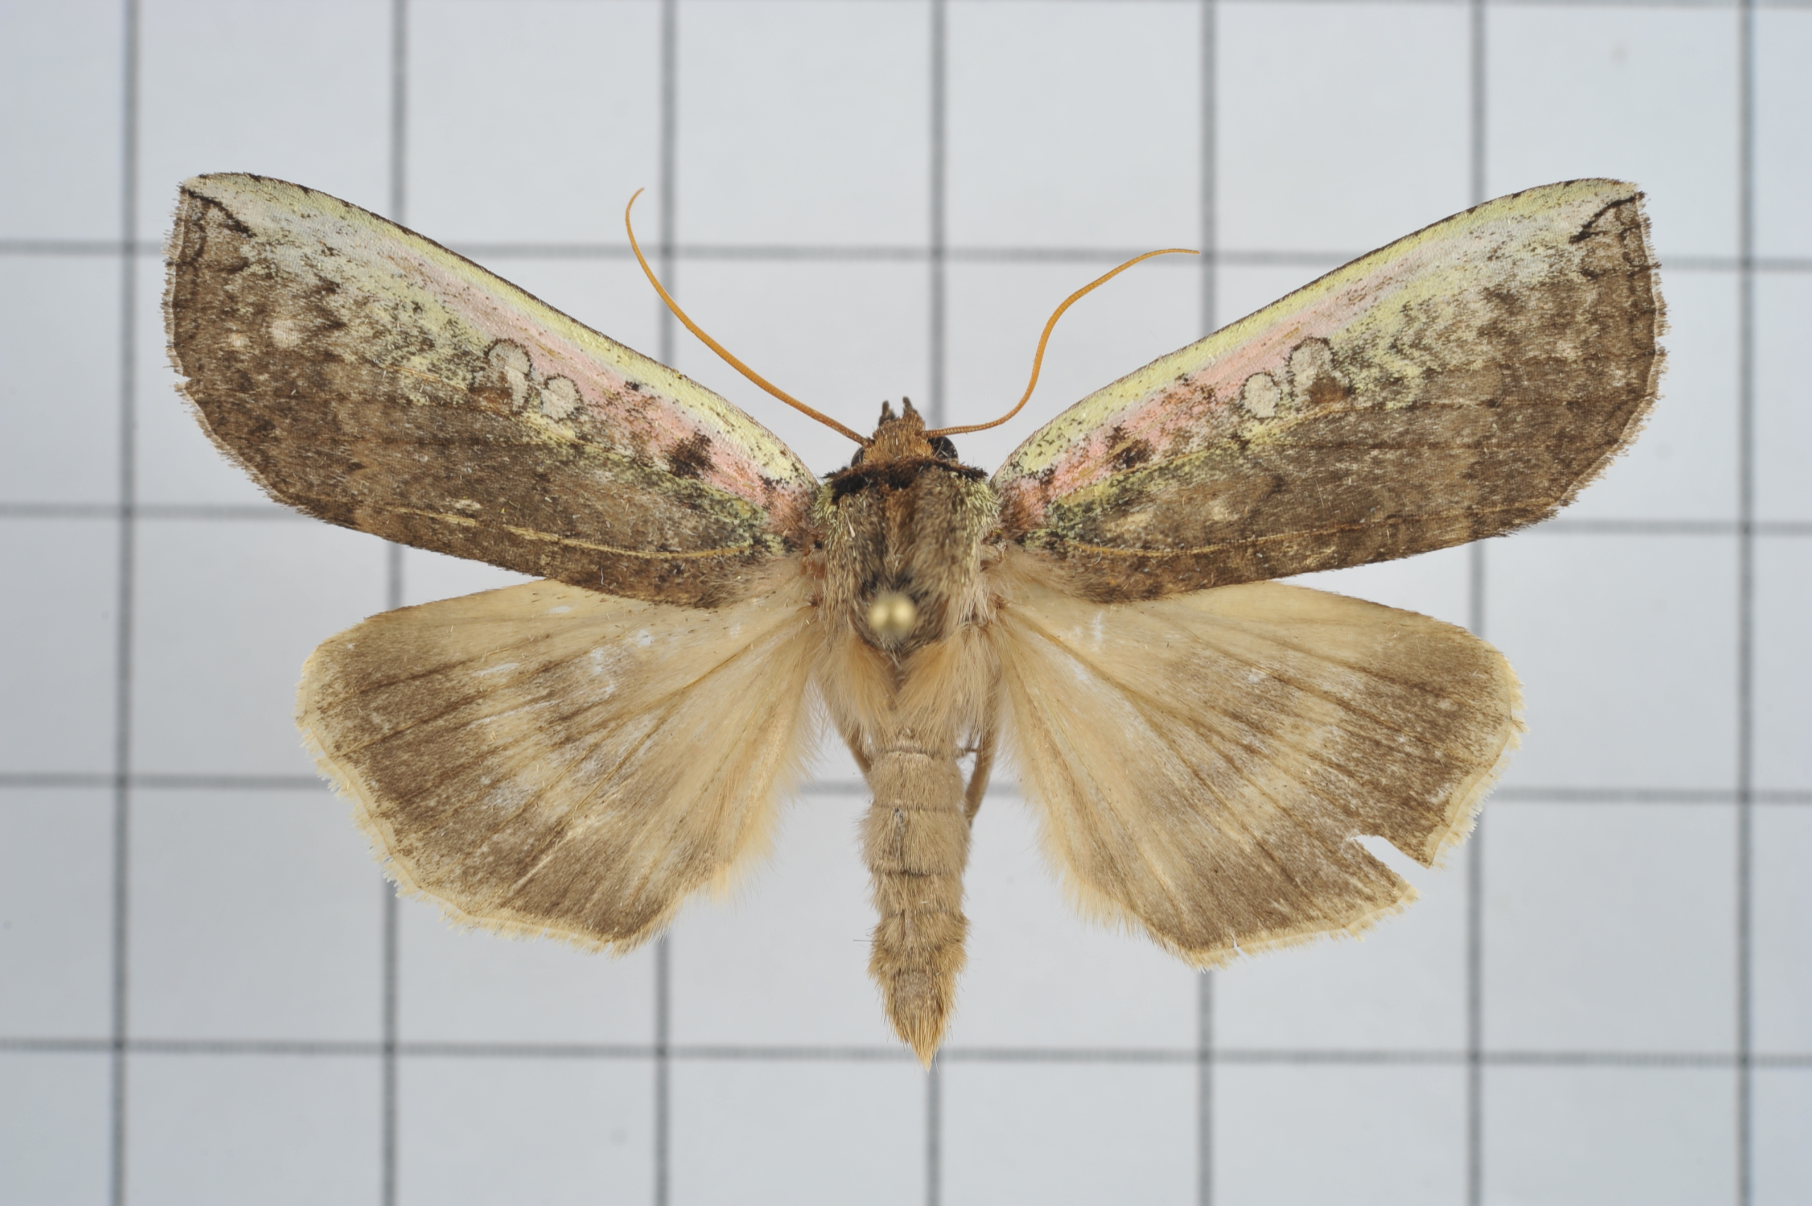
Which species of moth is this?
Tethea oberthueri taiwana
